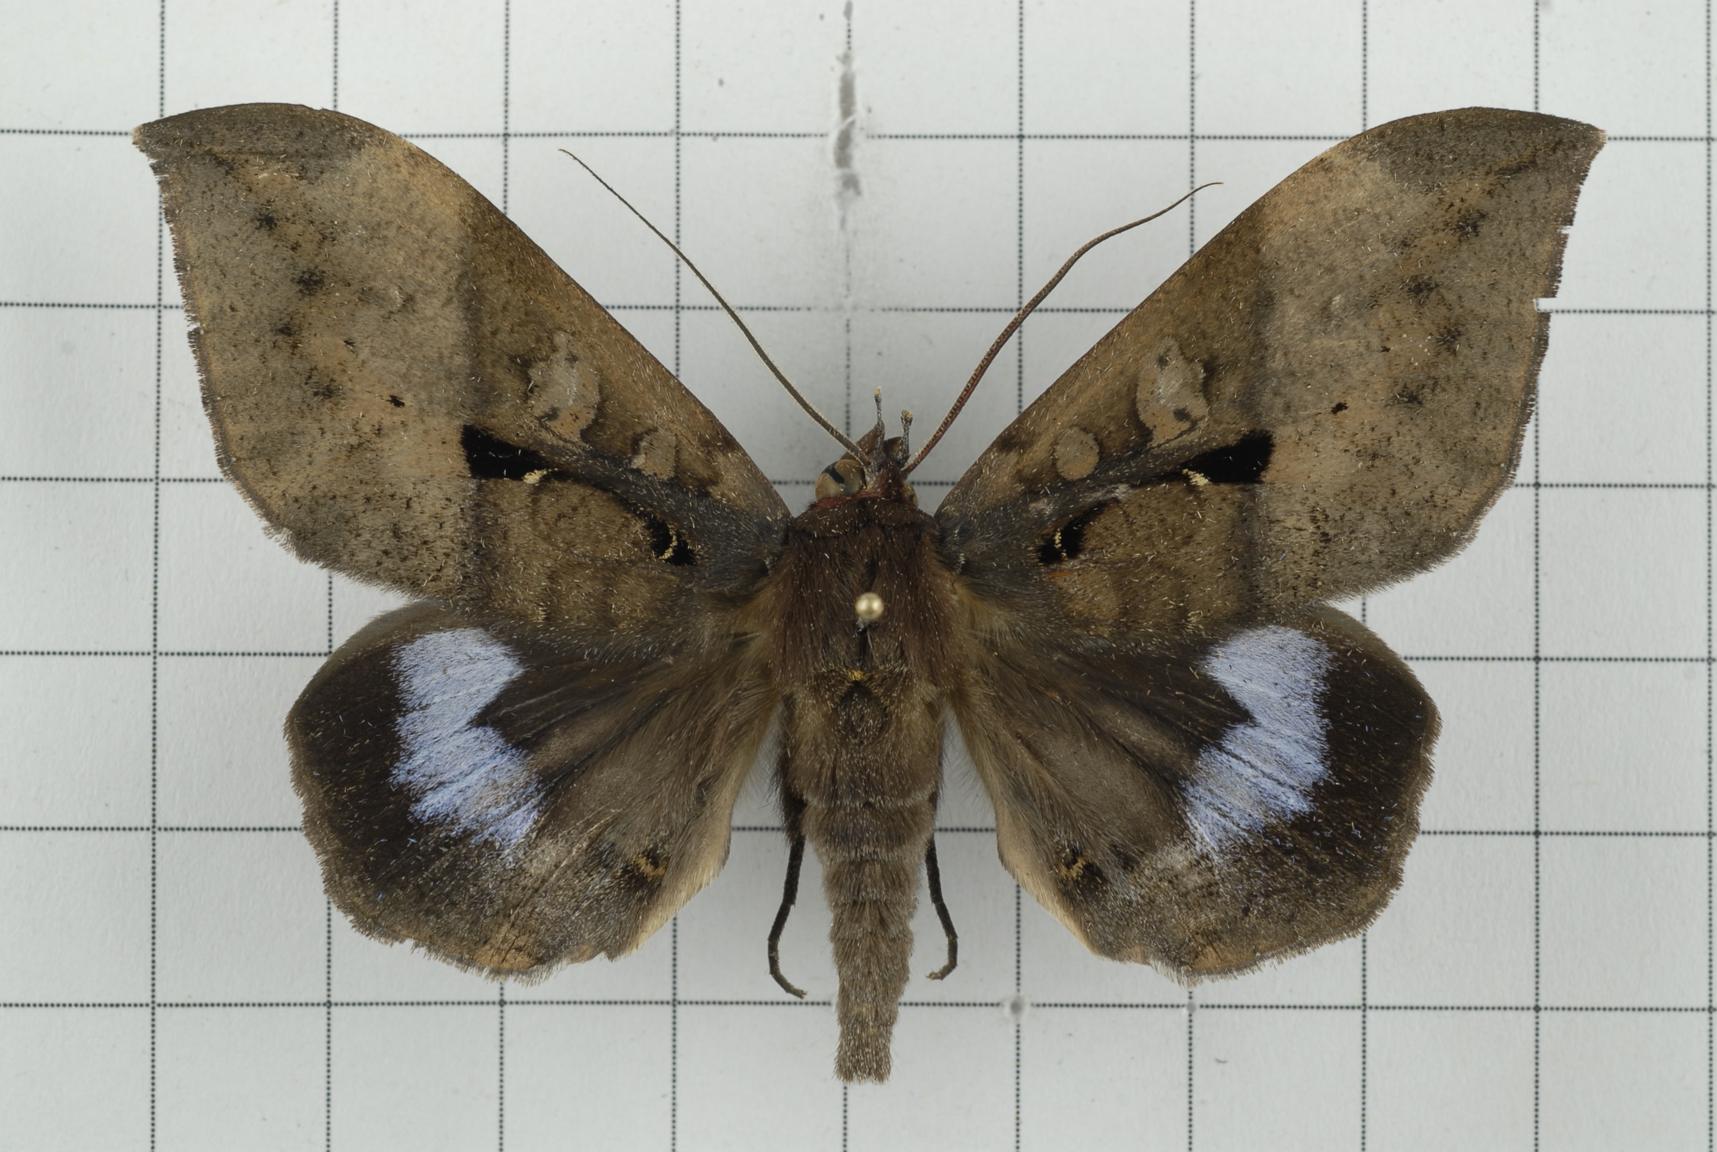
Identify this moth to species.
Ischyja manlia manlia
